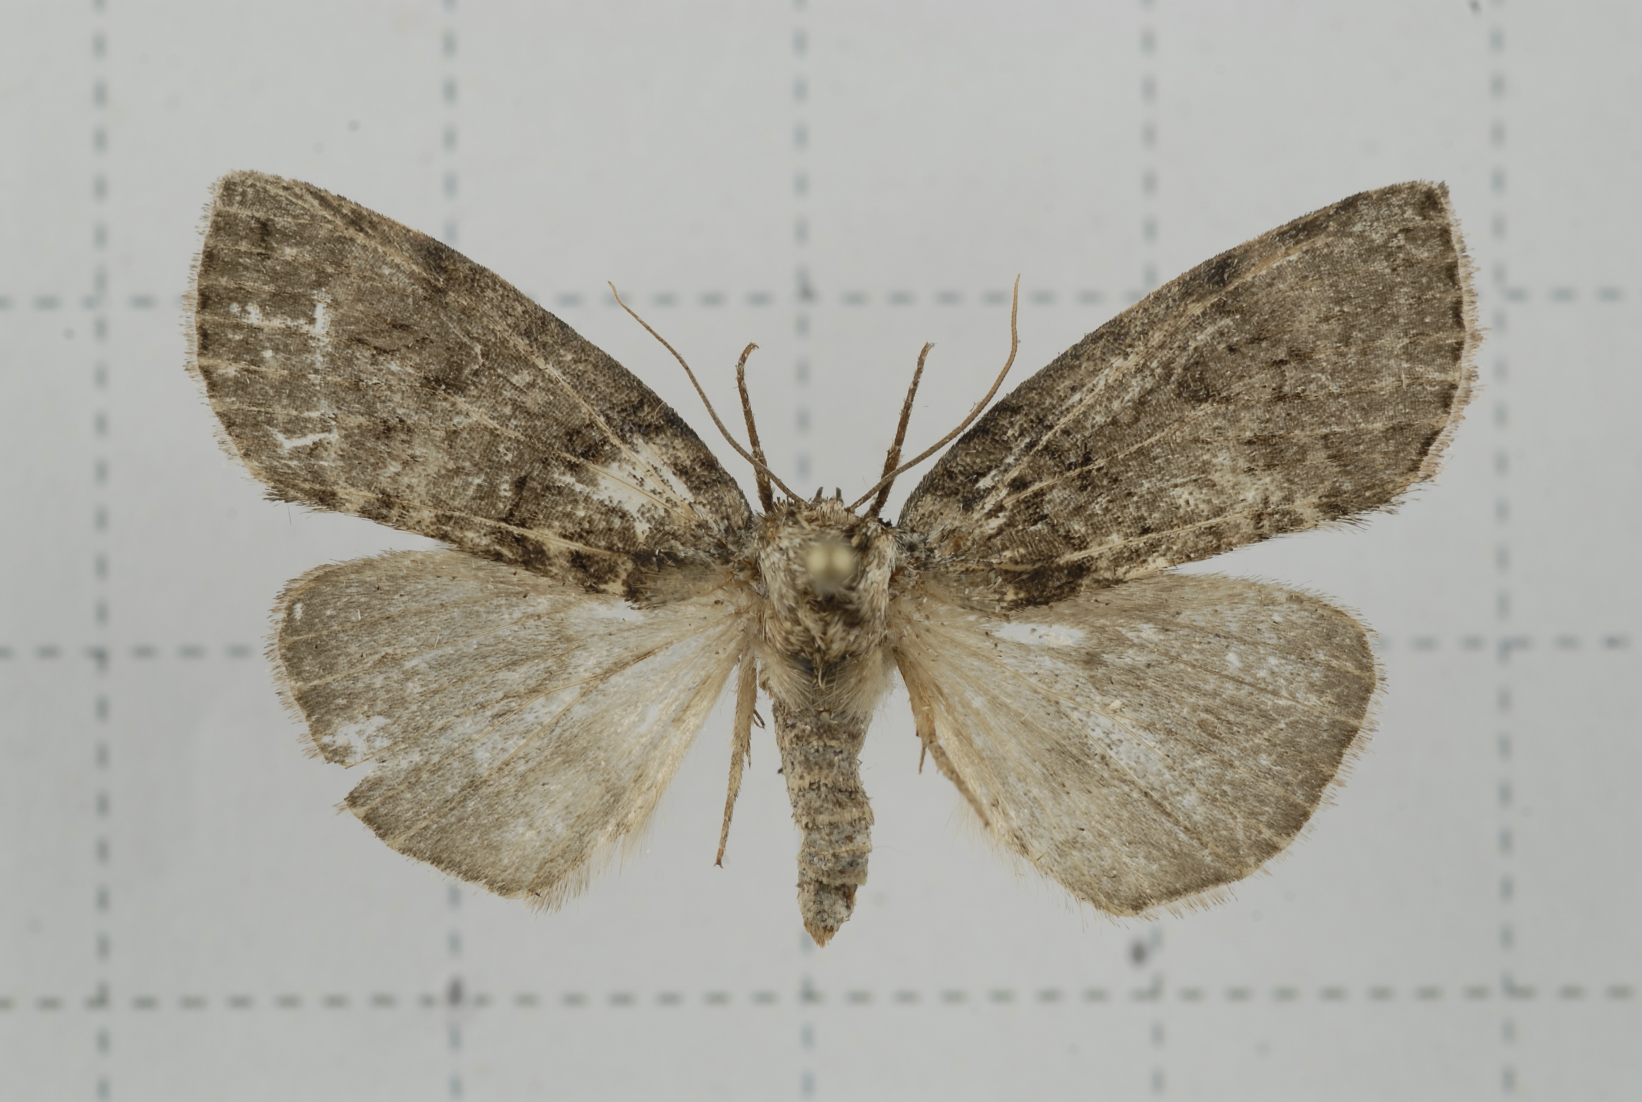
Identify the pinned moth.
Horipsestis aenea aenea
